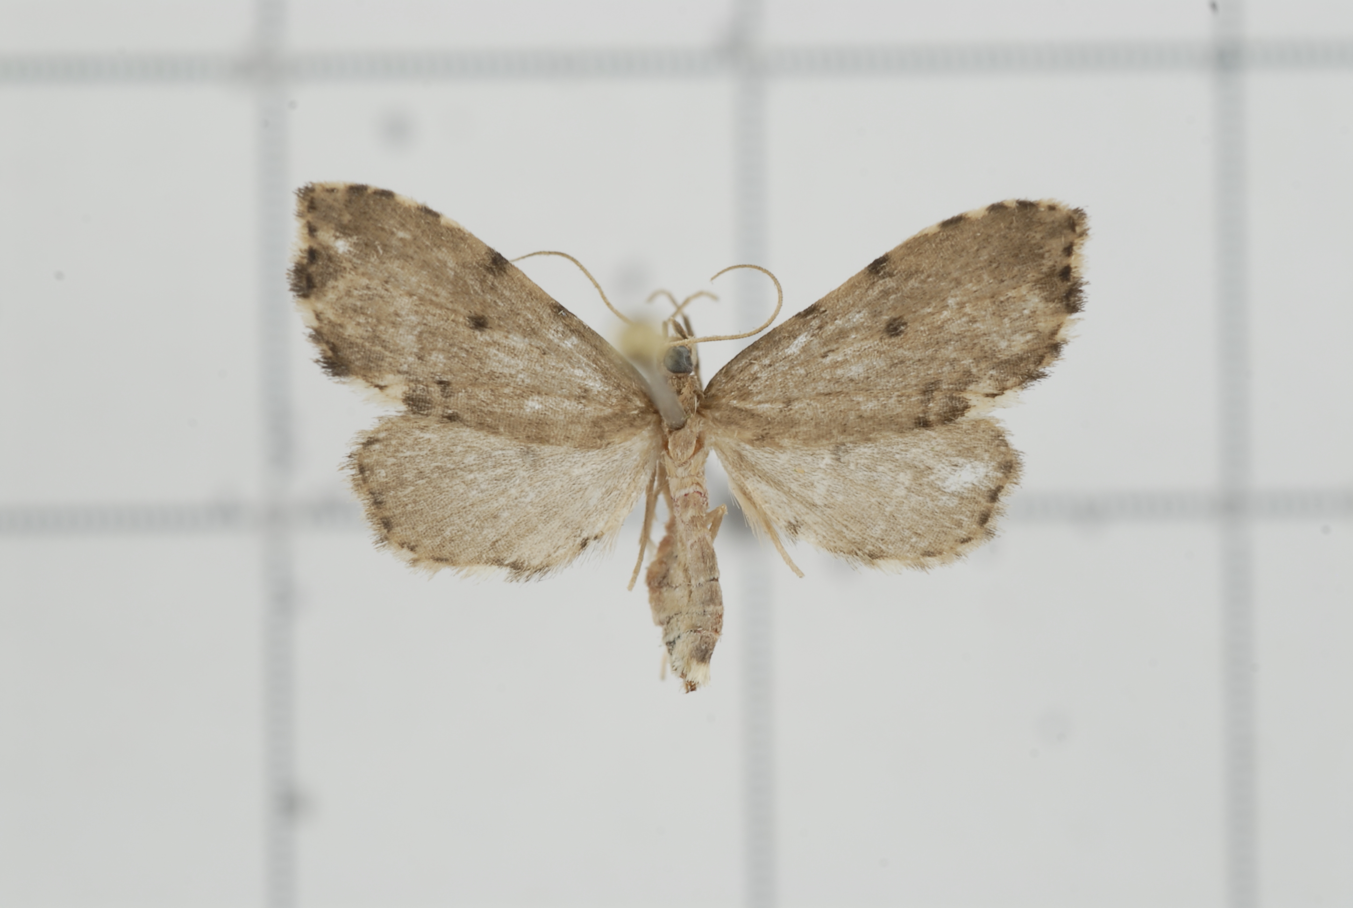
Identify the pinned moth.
Metaemene hampsoni
